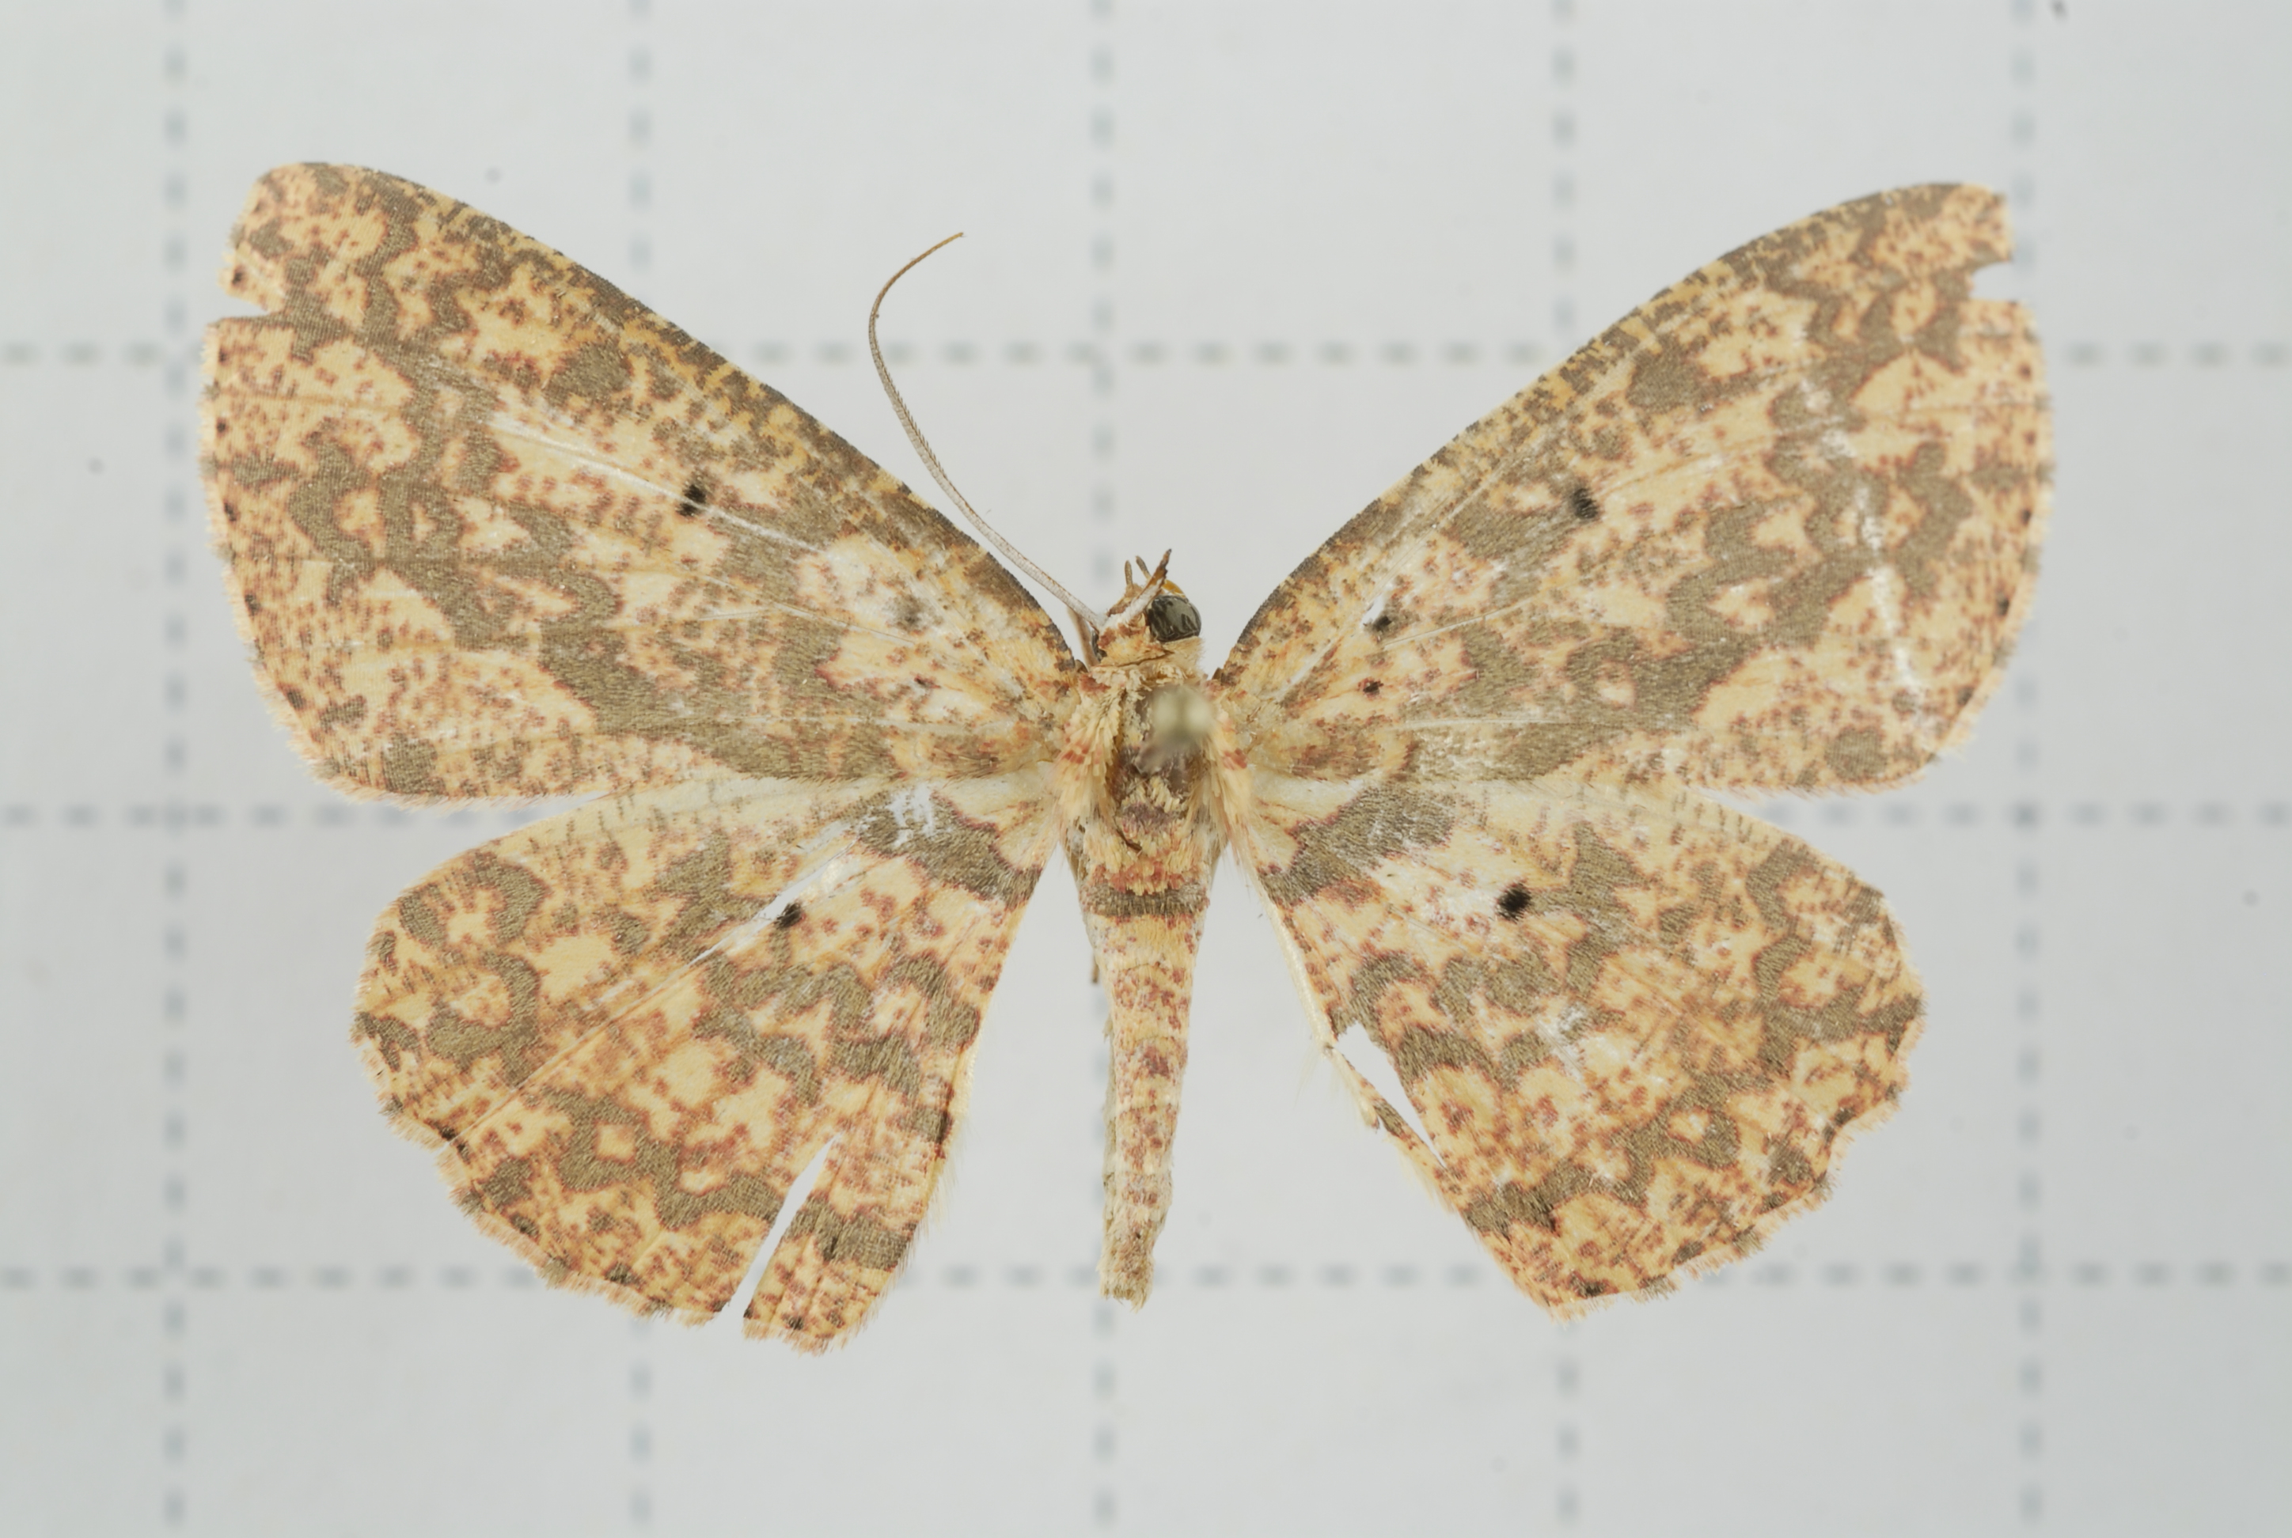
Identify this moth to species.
Borbacha pardaria
